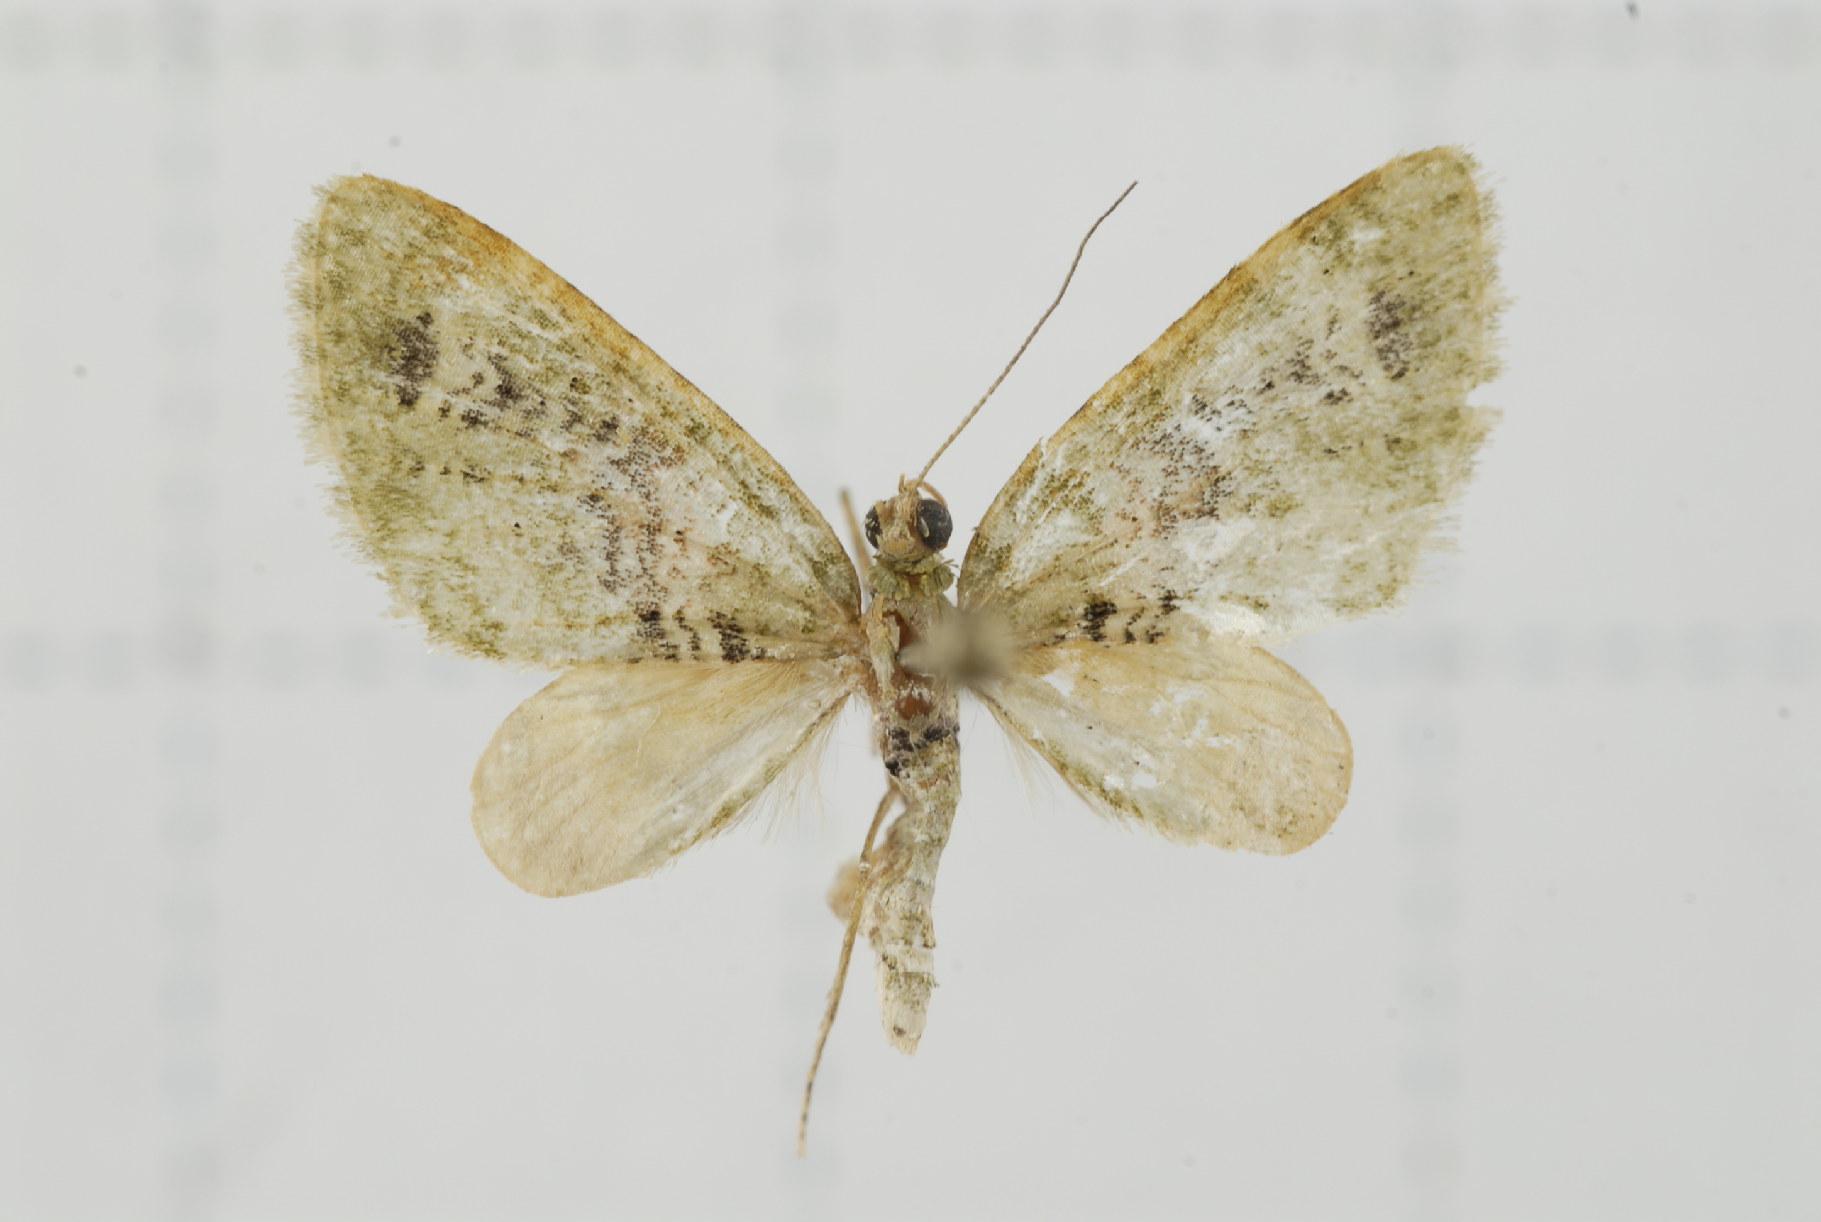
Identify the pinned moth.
Chloroclystis rubroviridis rubroviridis
